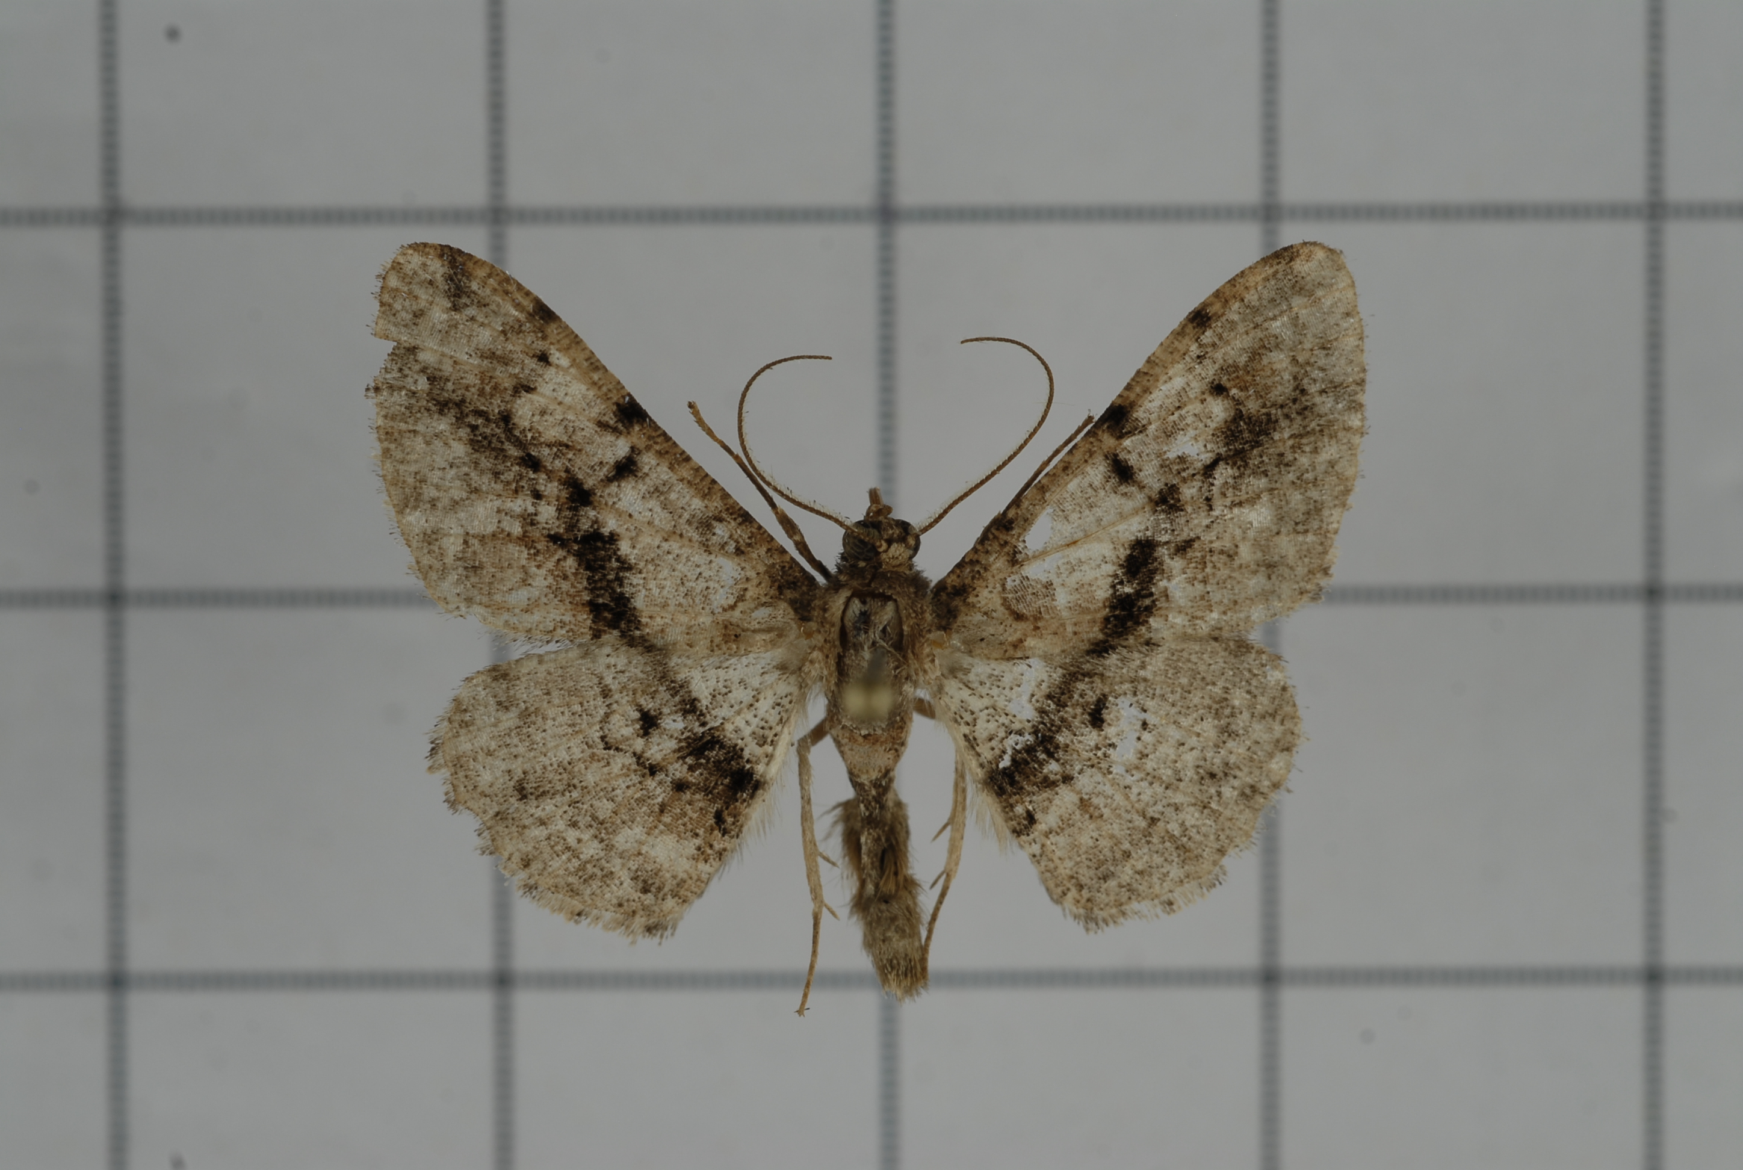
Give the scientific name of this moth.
Satoblephara owadai
